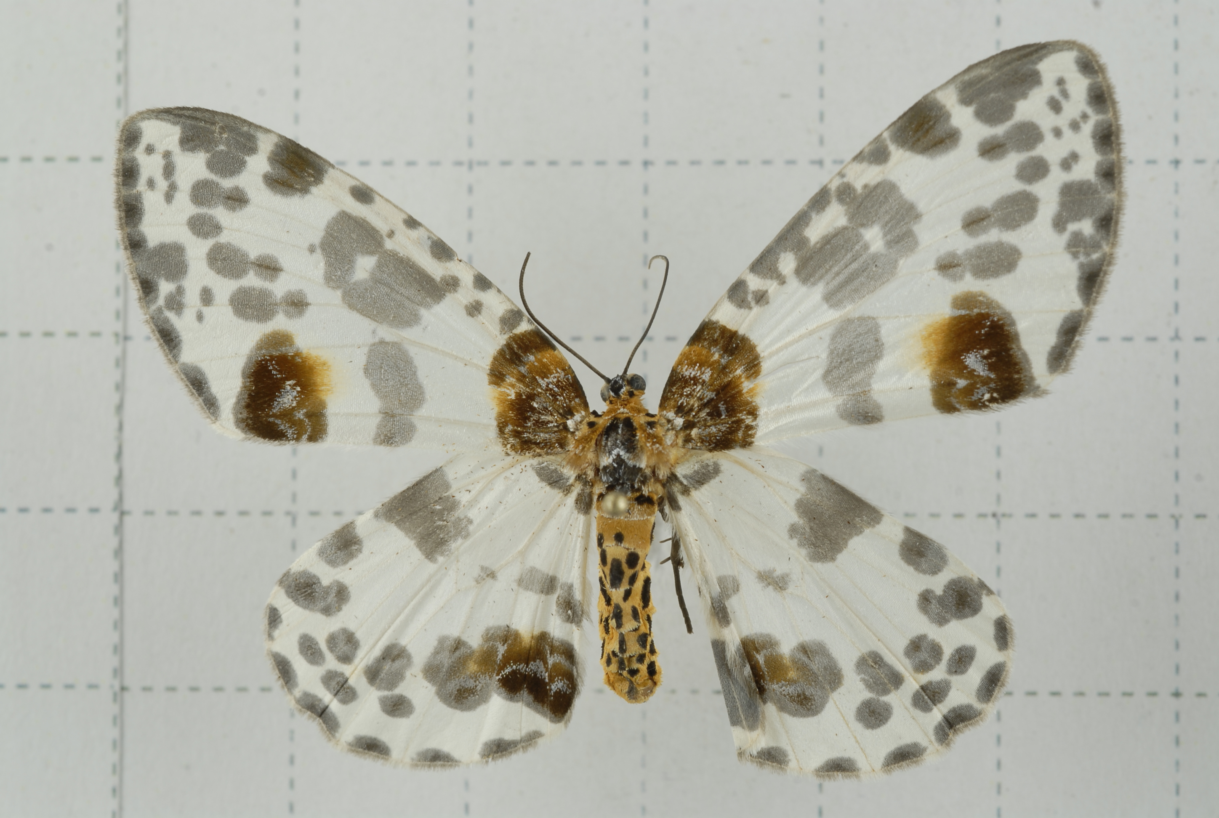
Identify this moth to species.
Abraxas formosilluminata
